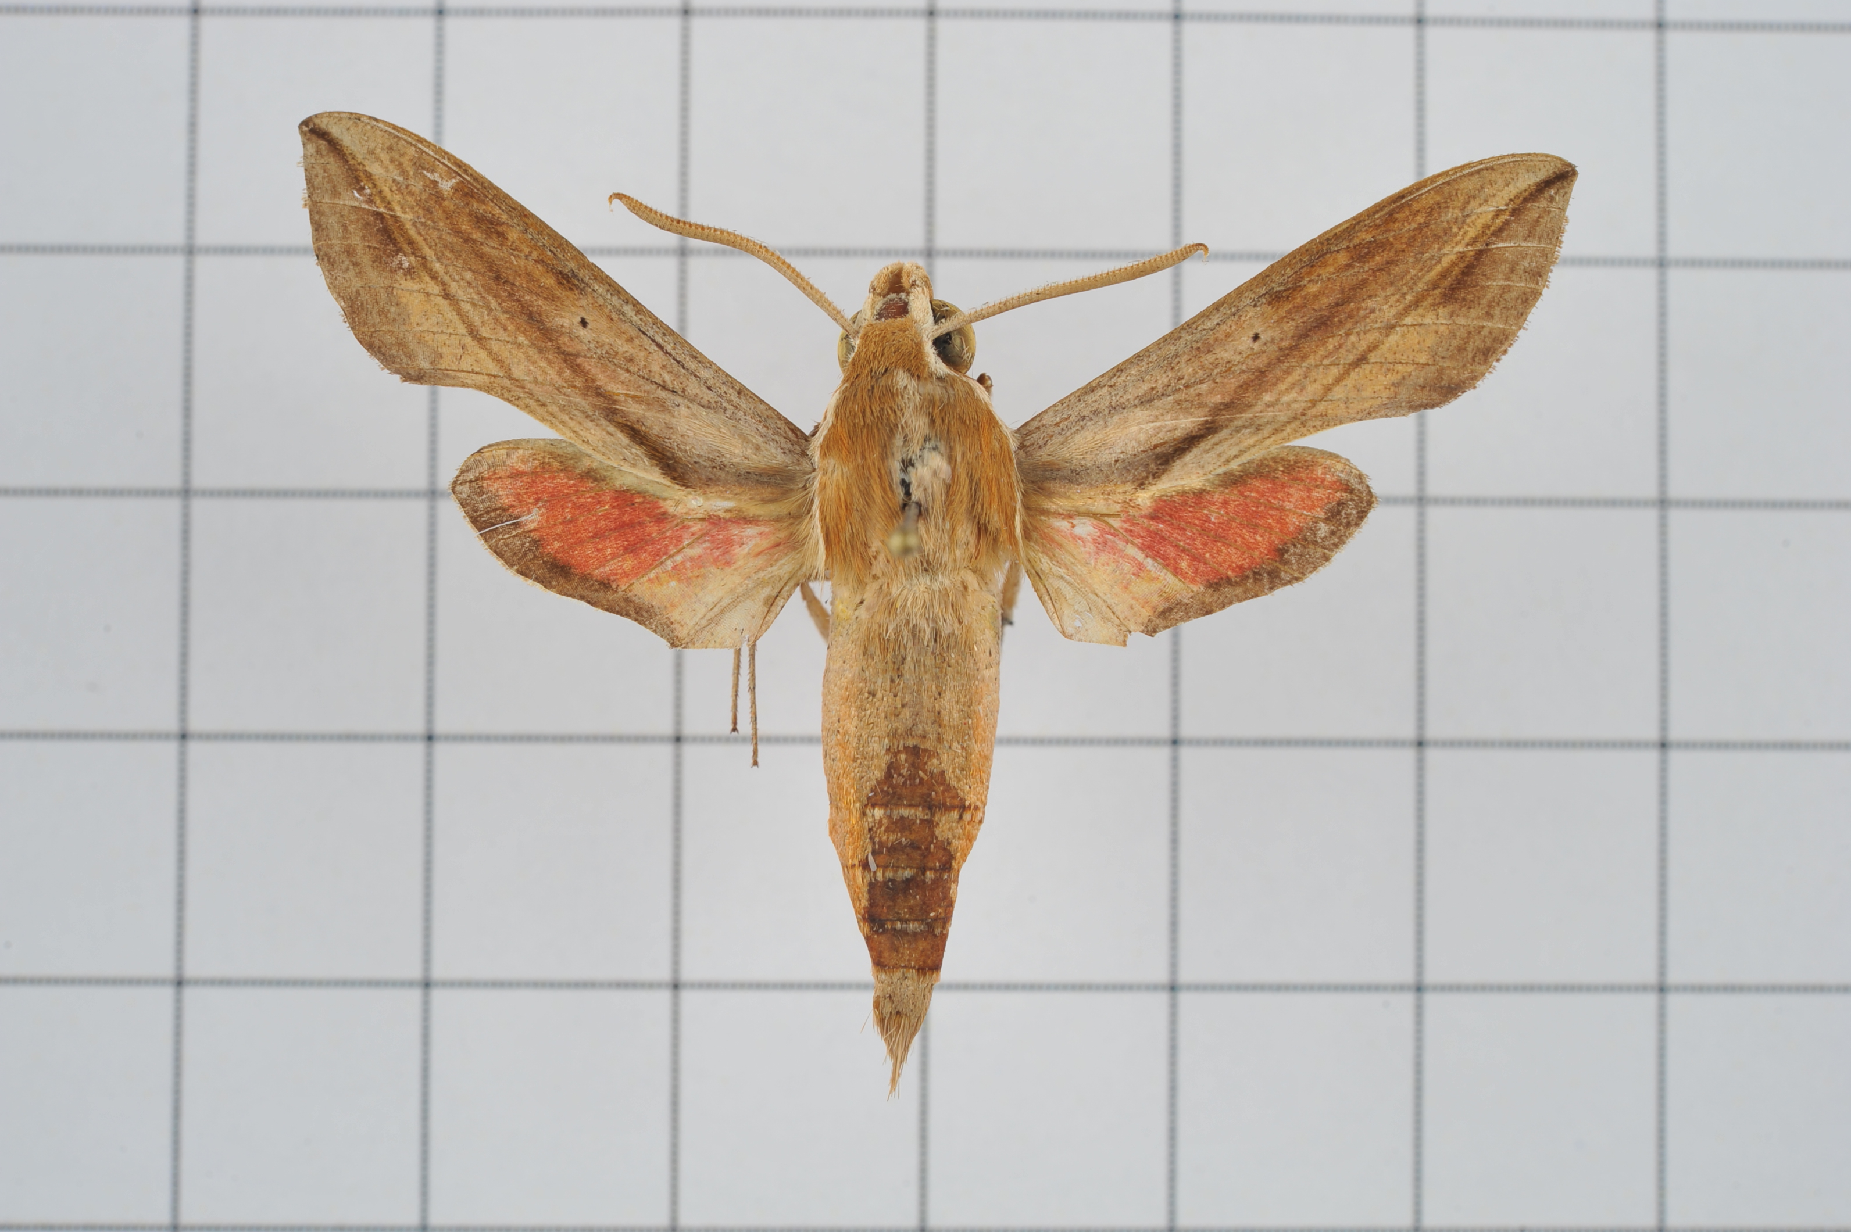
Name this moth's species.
Hippotion rosetta
